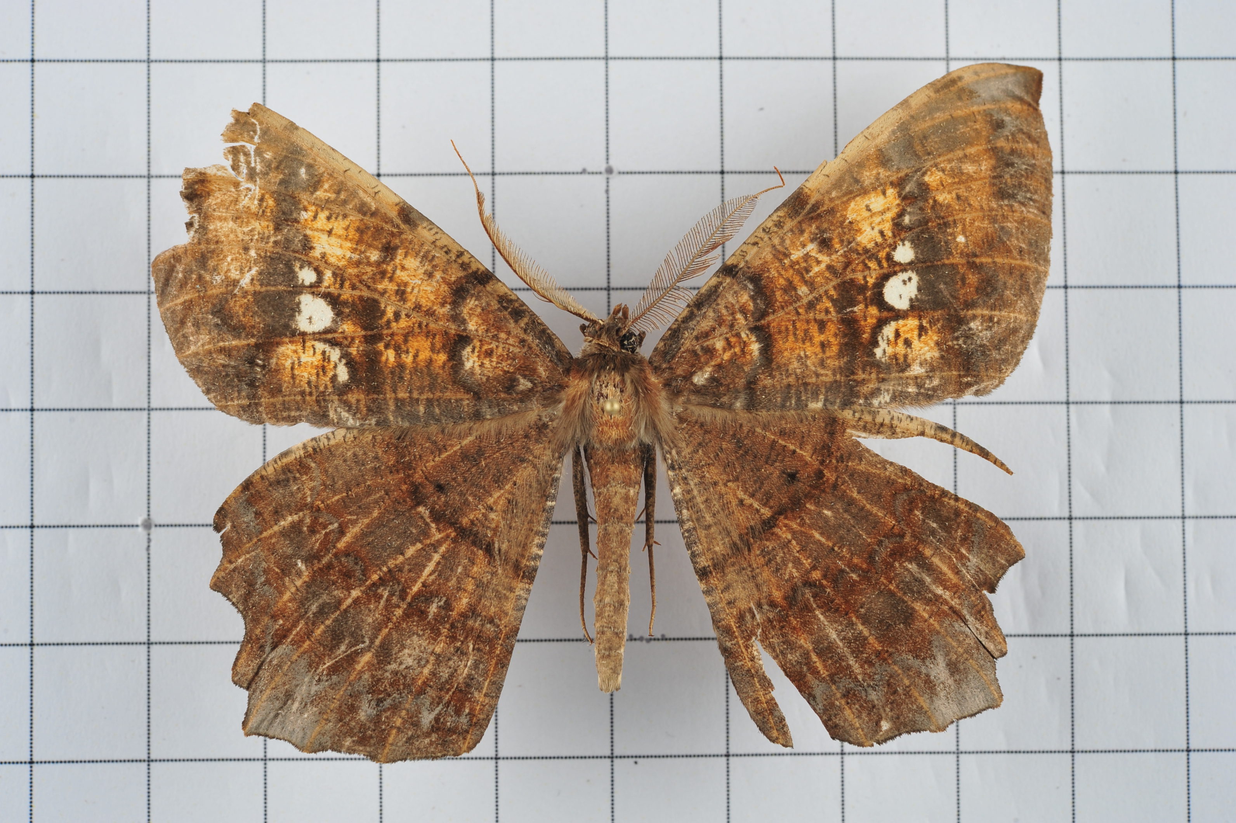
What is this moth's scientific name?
Amblychia angeronaria
